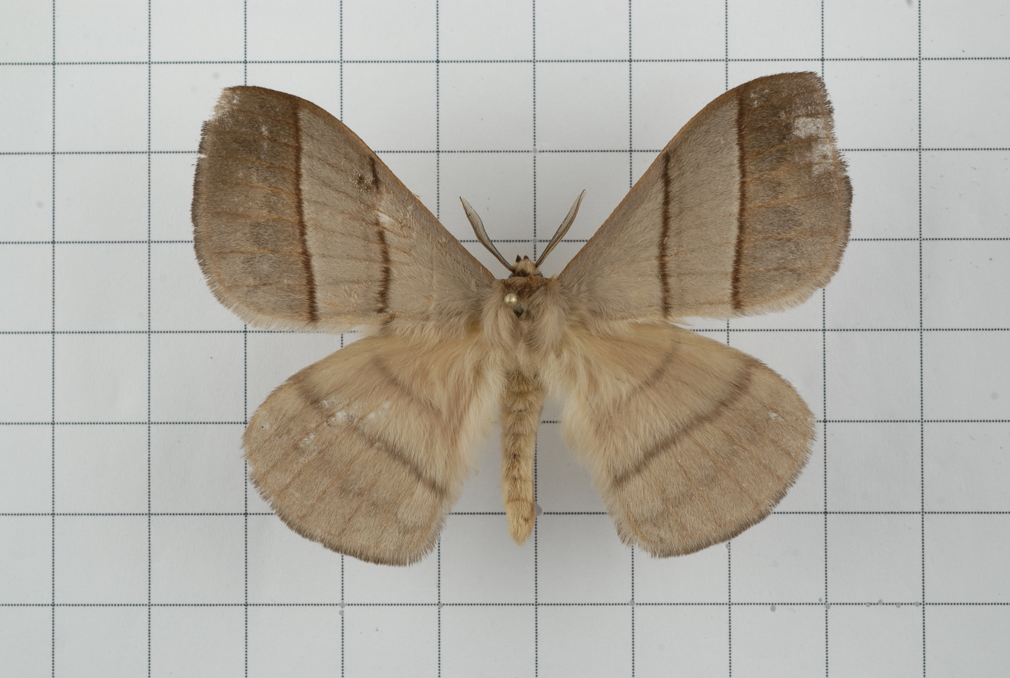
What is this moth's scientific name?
Palirisa cervina formosana
